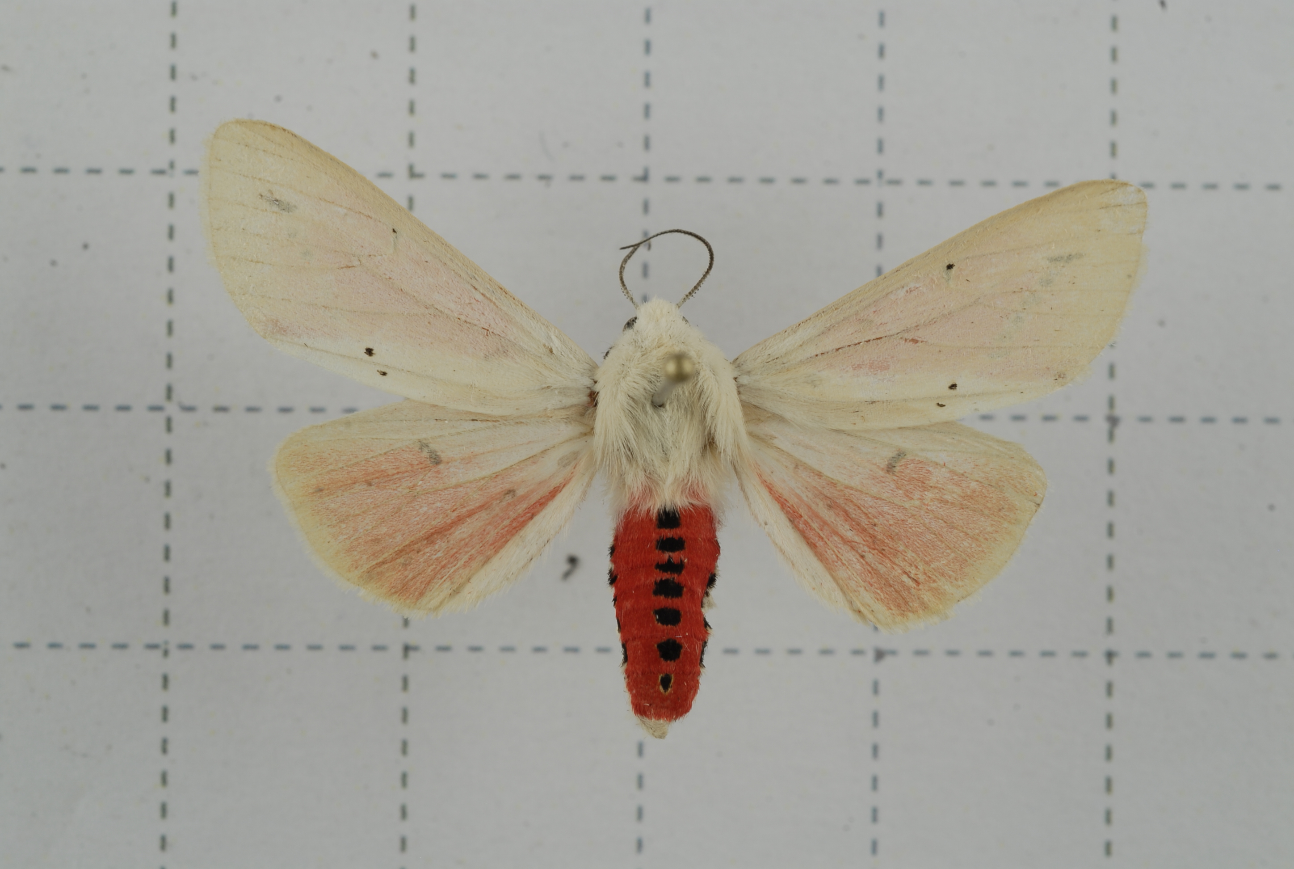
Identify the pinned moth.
Spilarctia subcarnea
